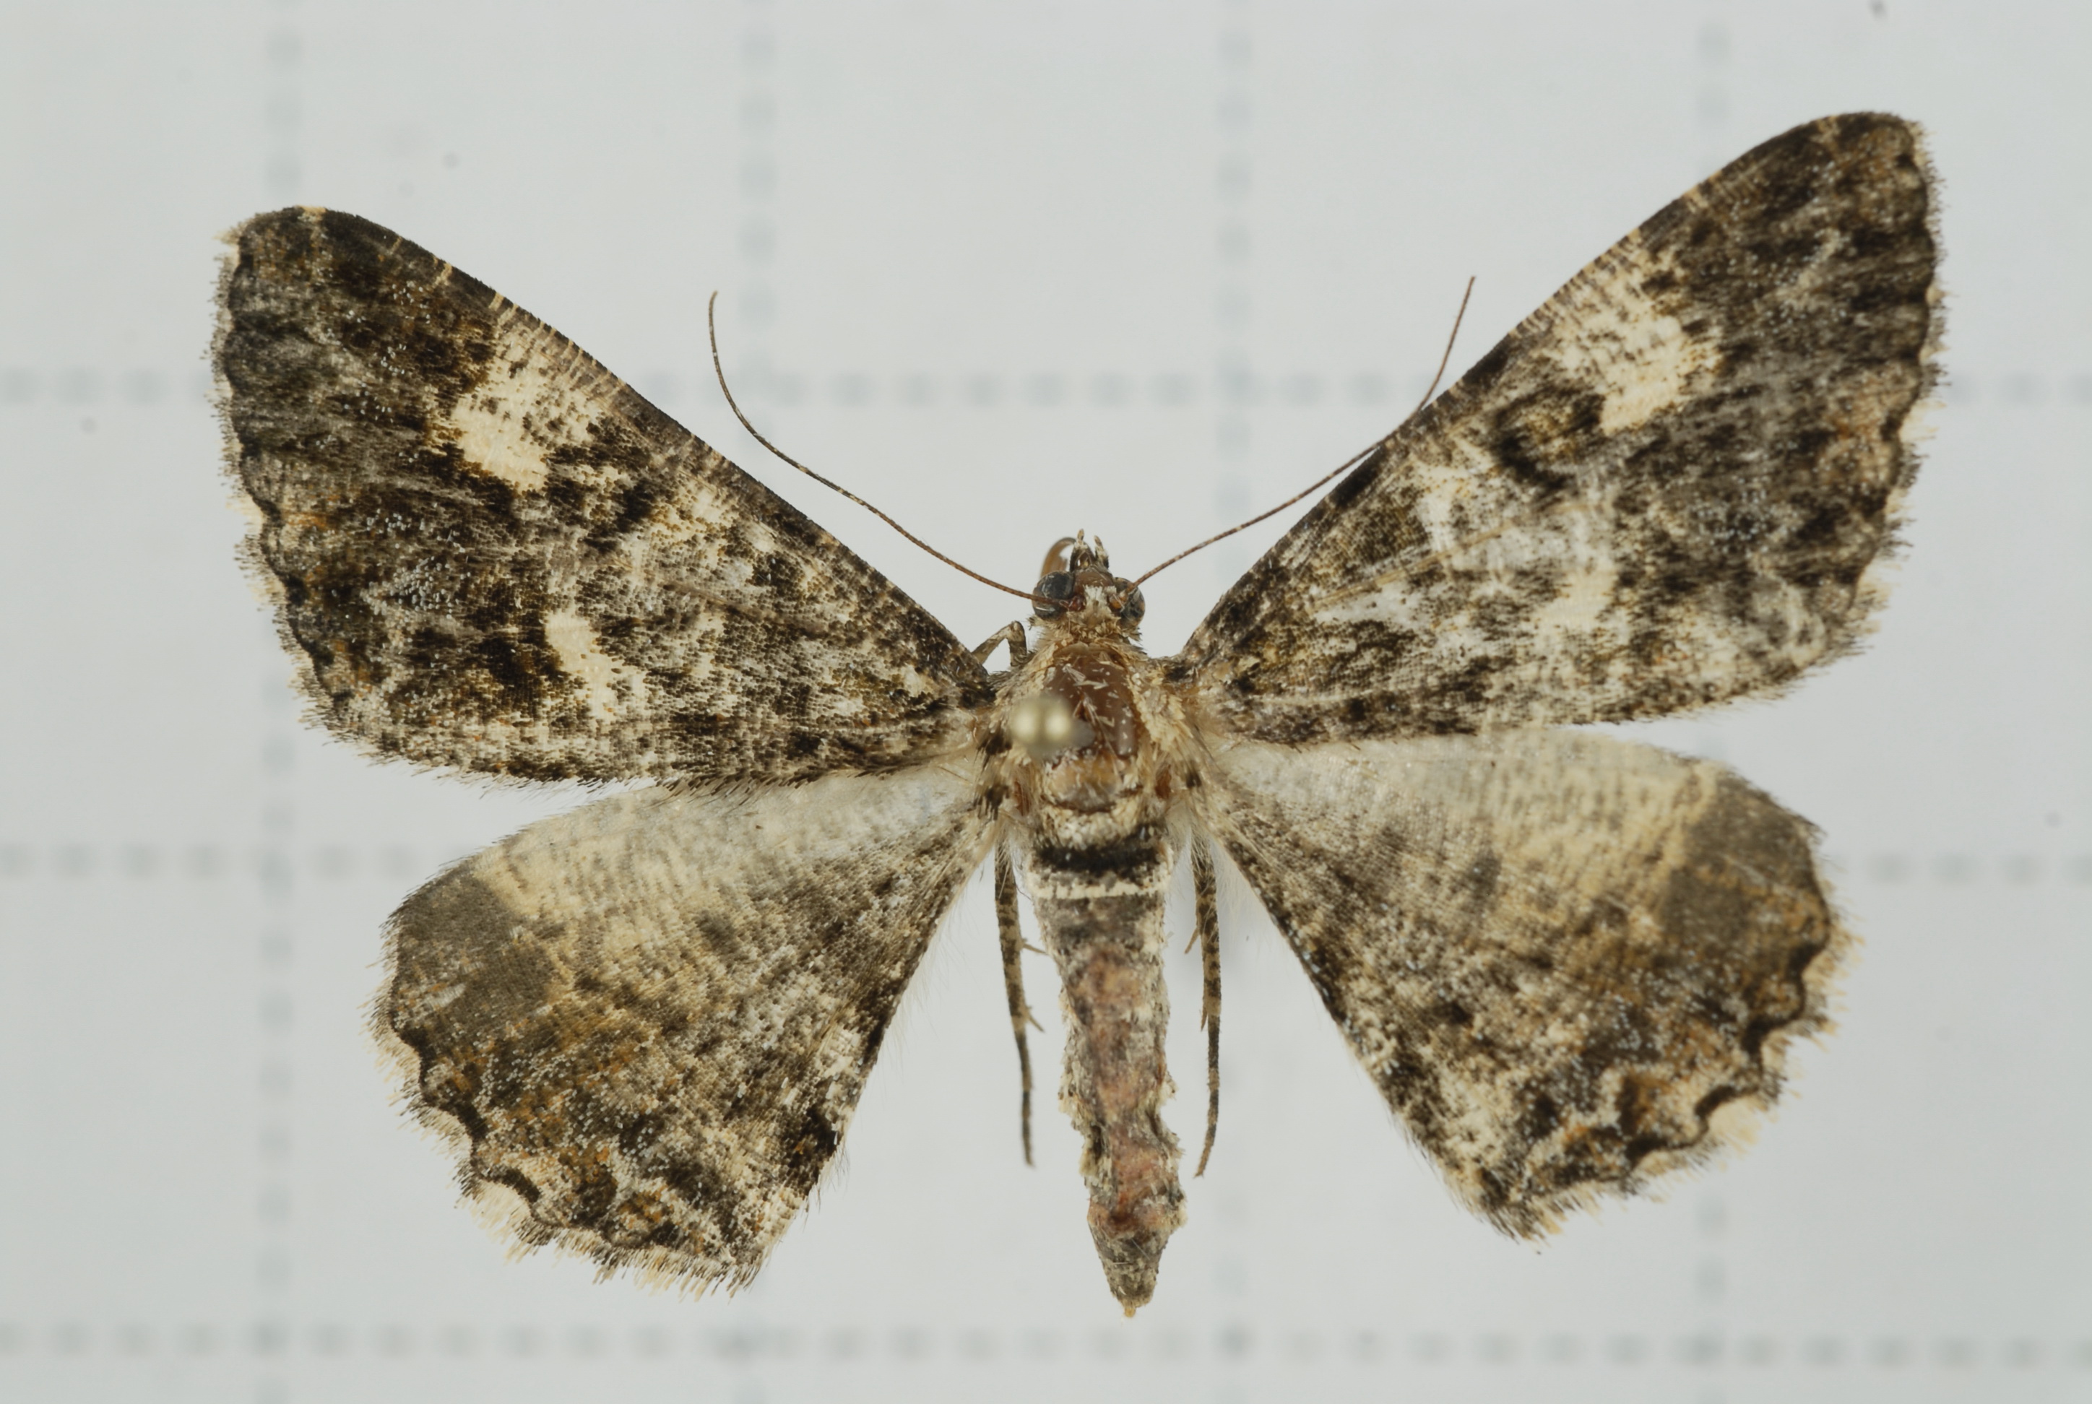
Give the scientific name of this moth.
Alcis taiwanovariegata
